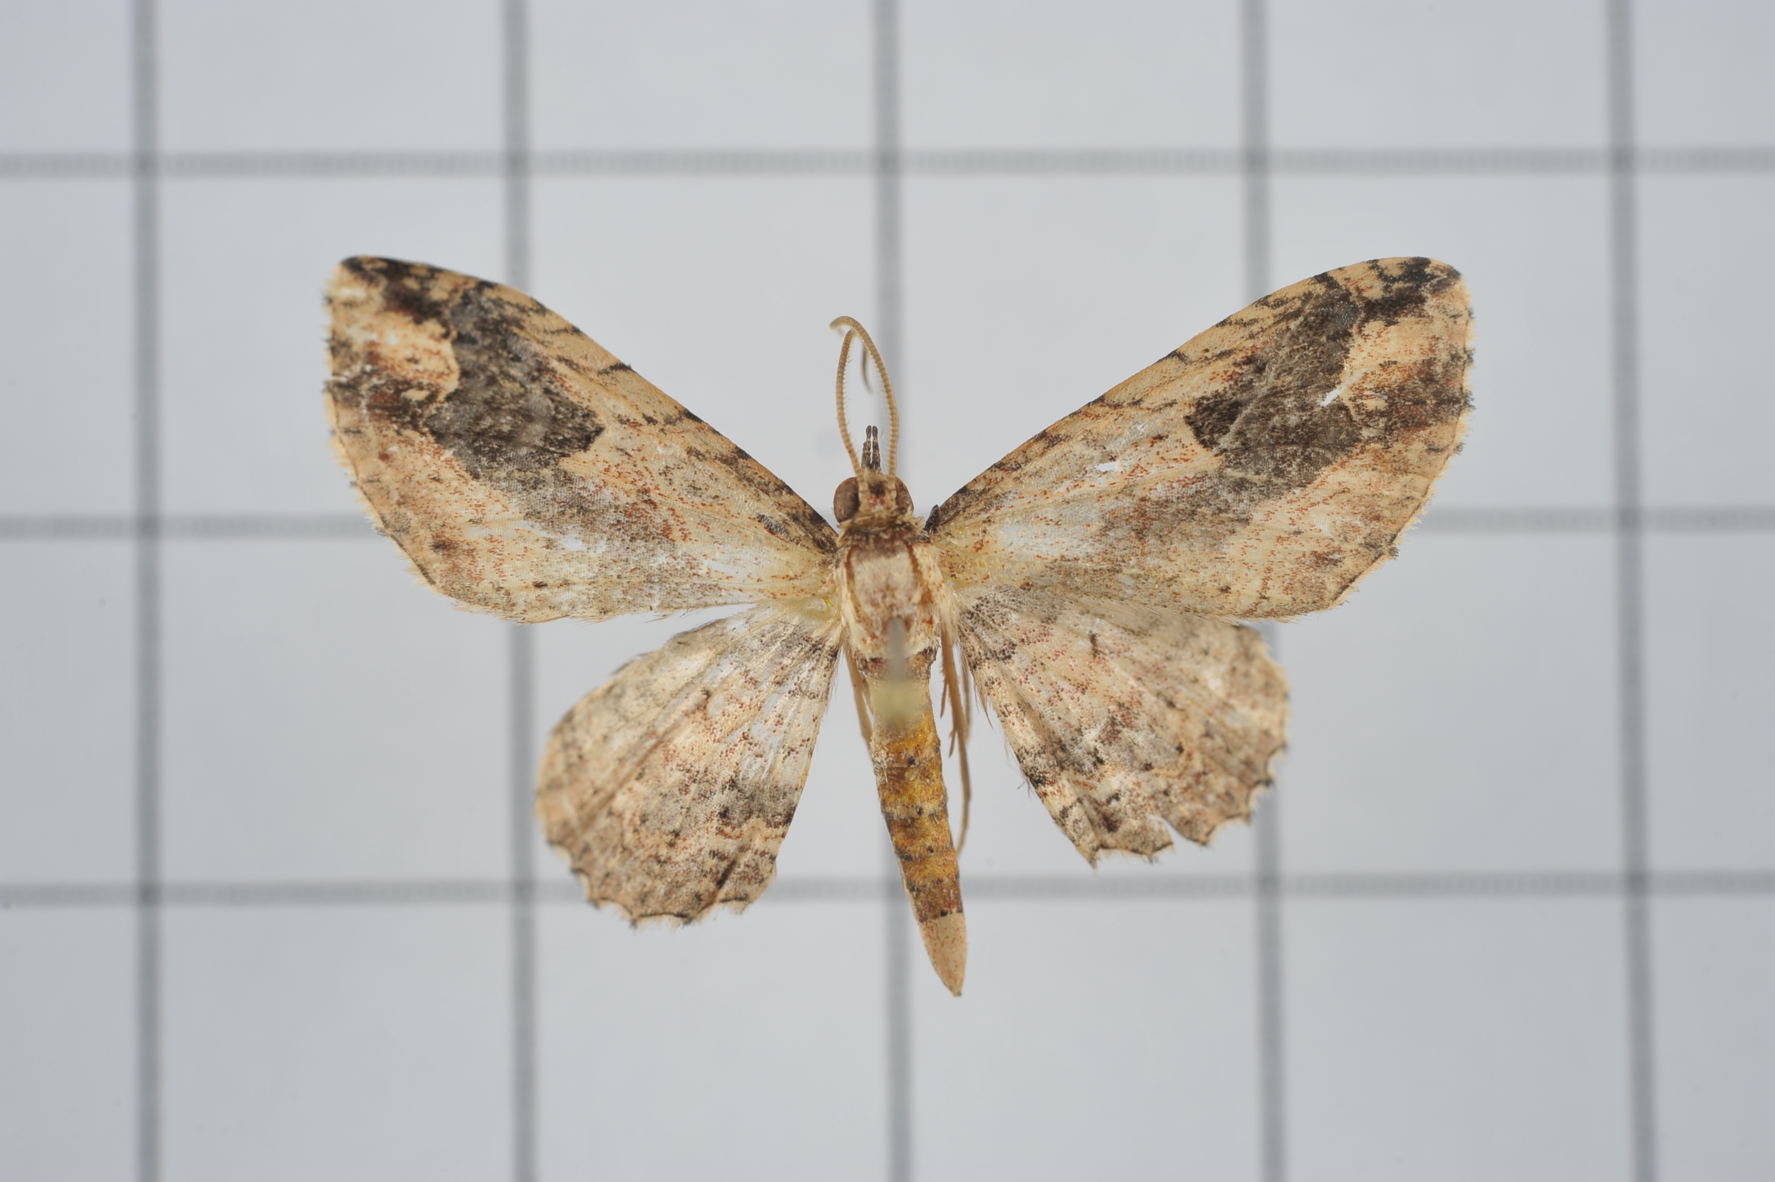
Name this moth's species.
Ziridava kanshireiensis
